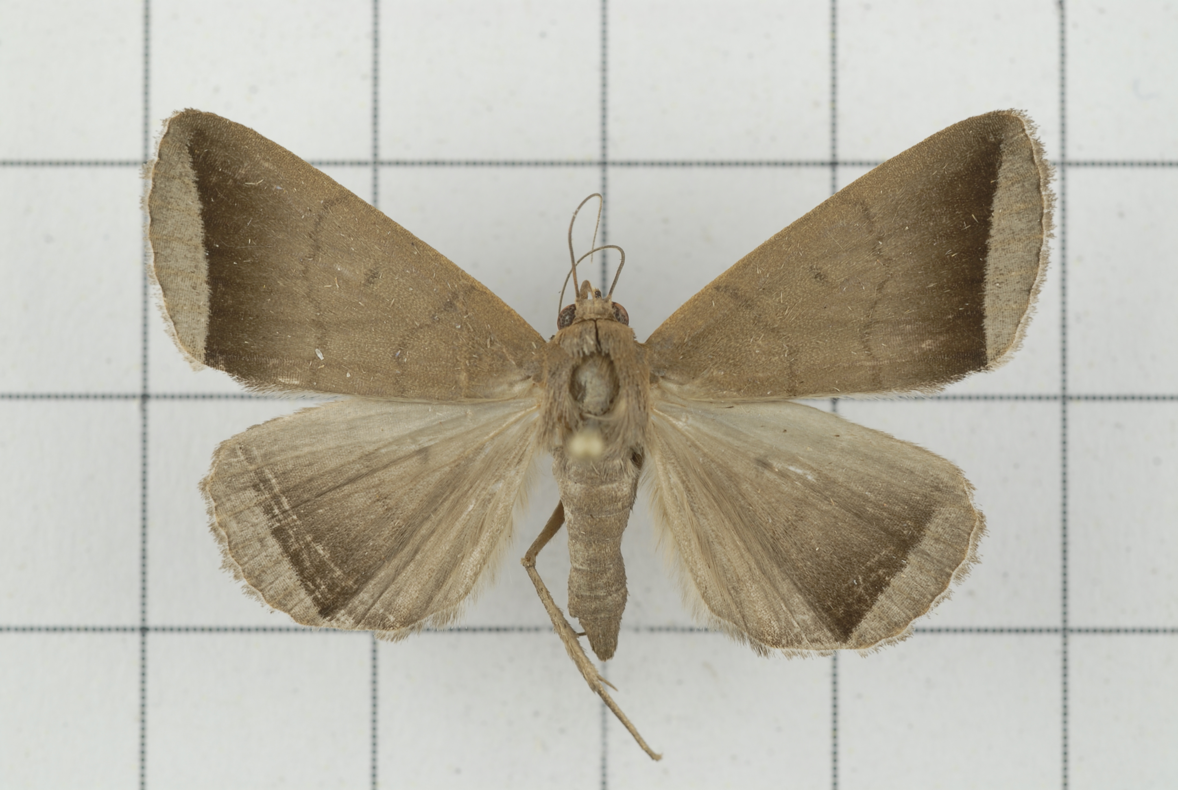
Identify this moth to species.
Simplicia bimarginata
